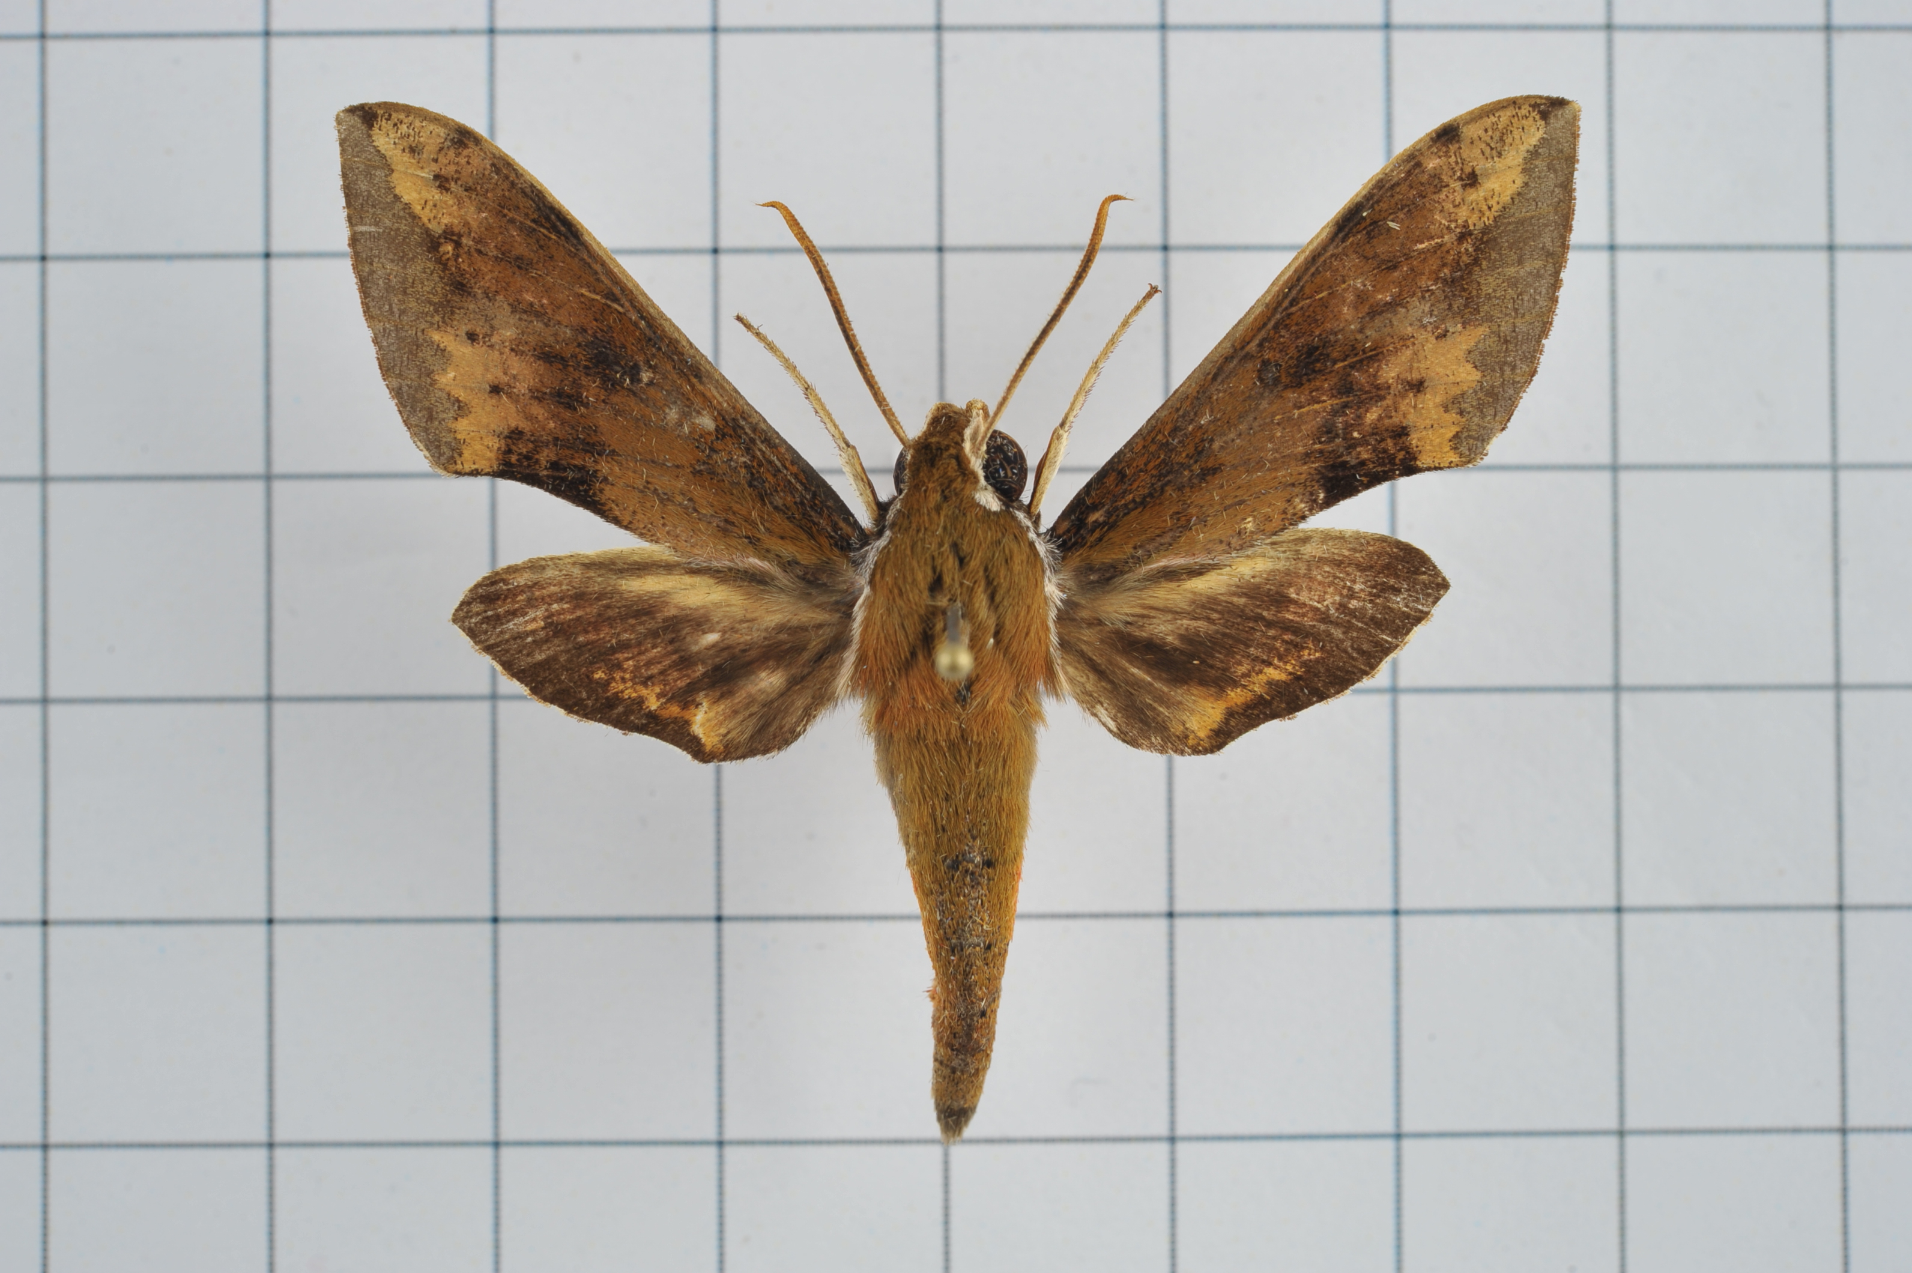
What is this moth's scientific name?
Rhagastis castor formosana
